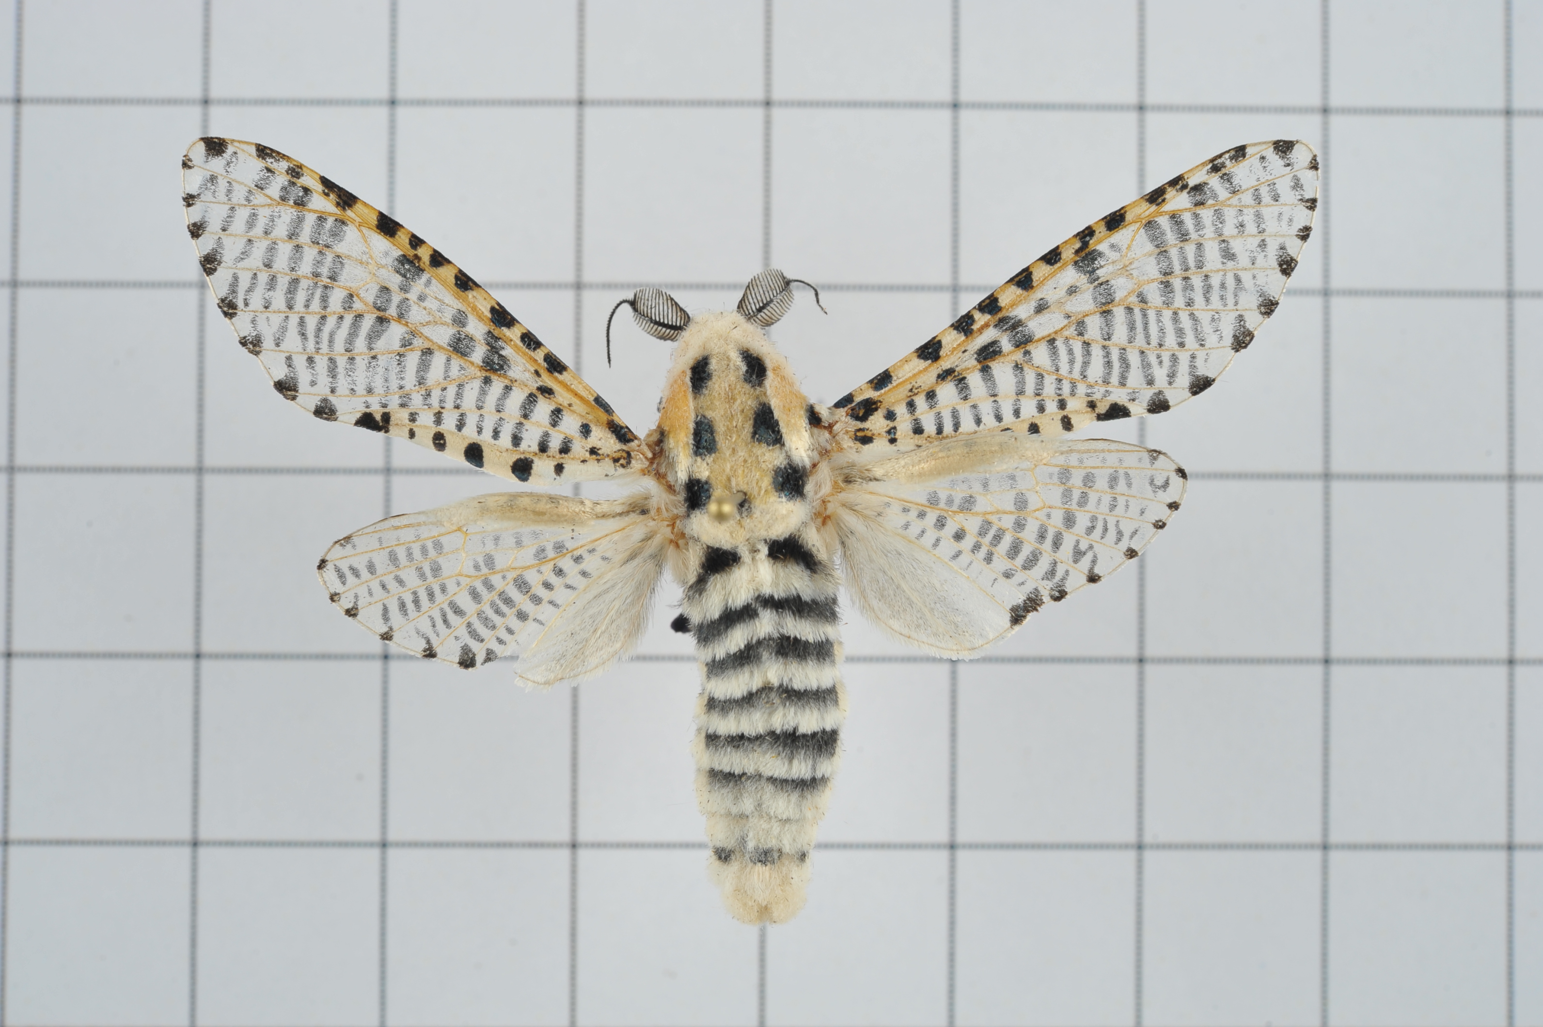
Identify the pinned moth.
Zeuzera multistrigata multistrigata
